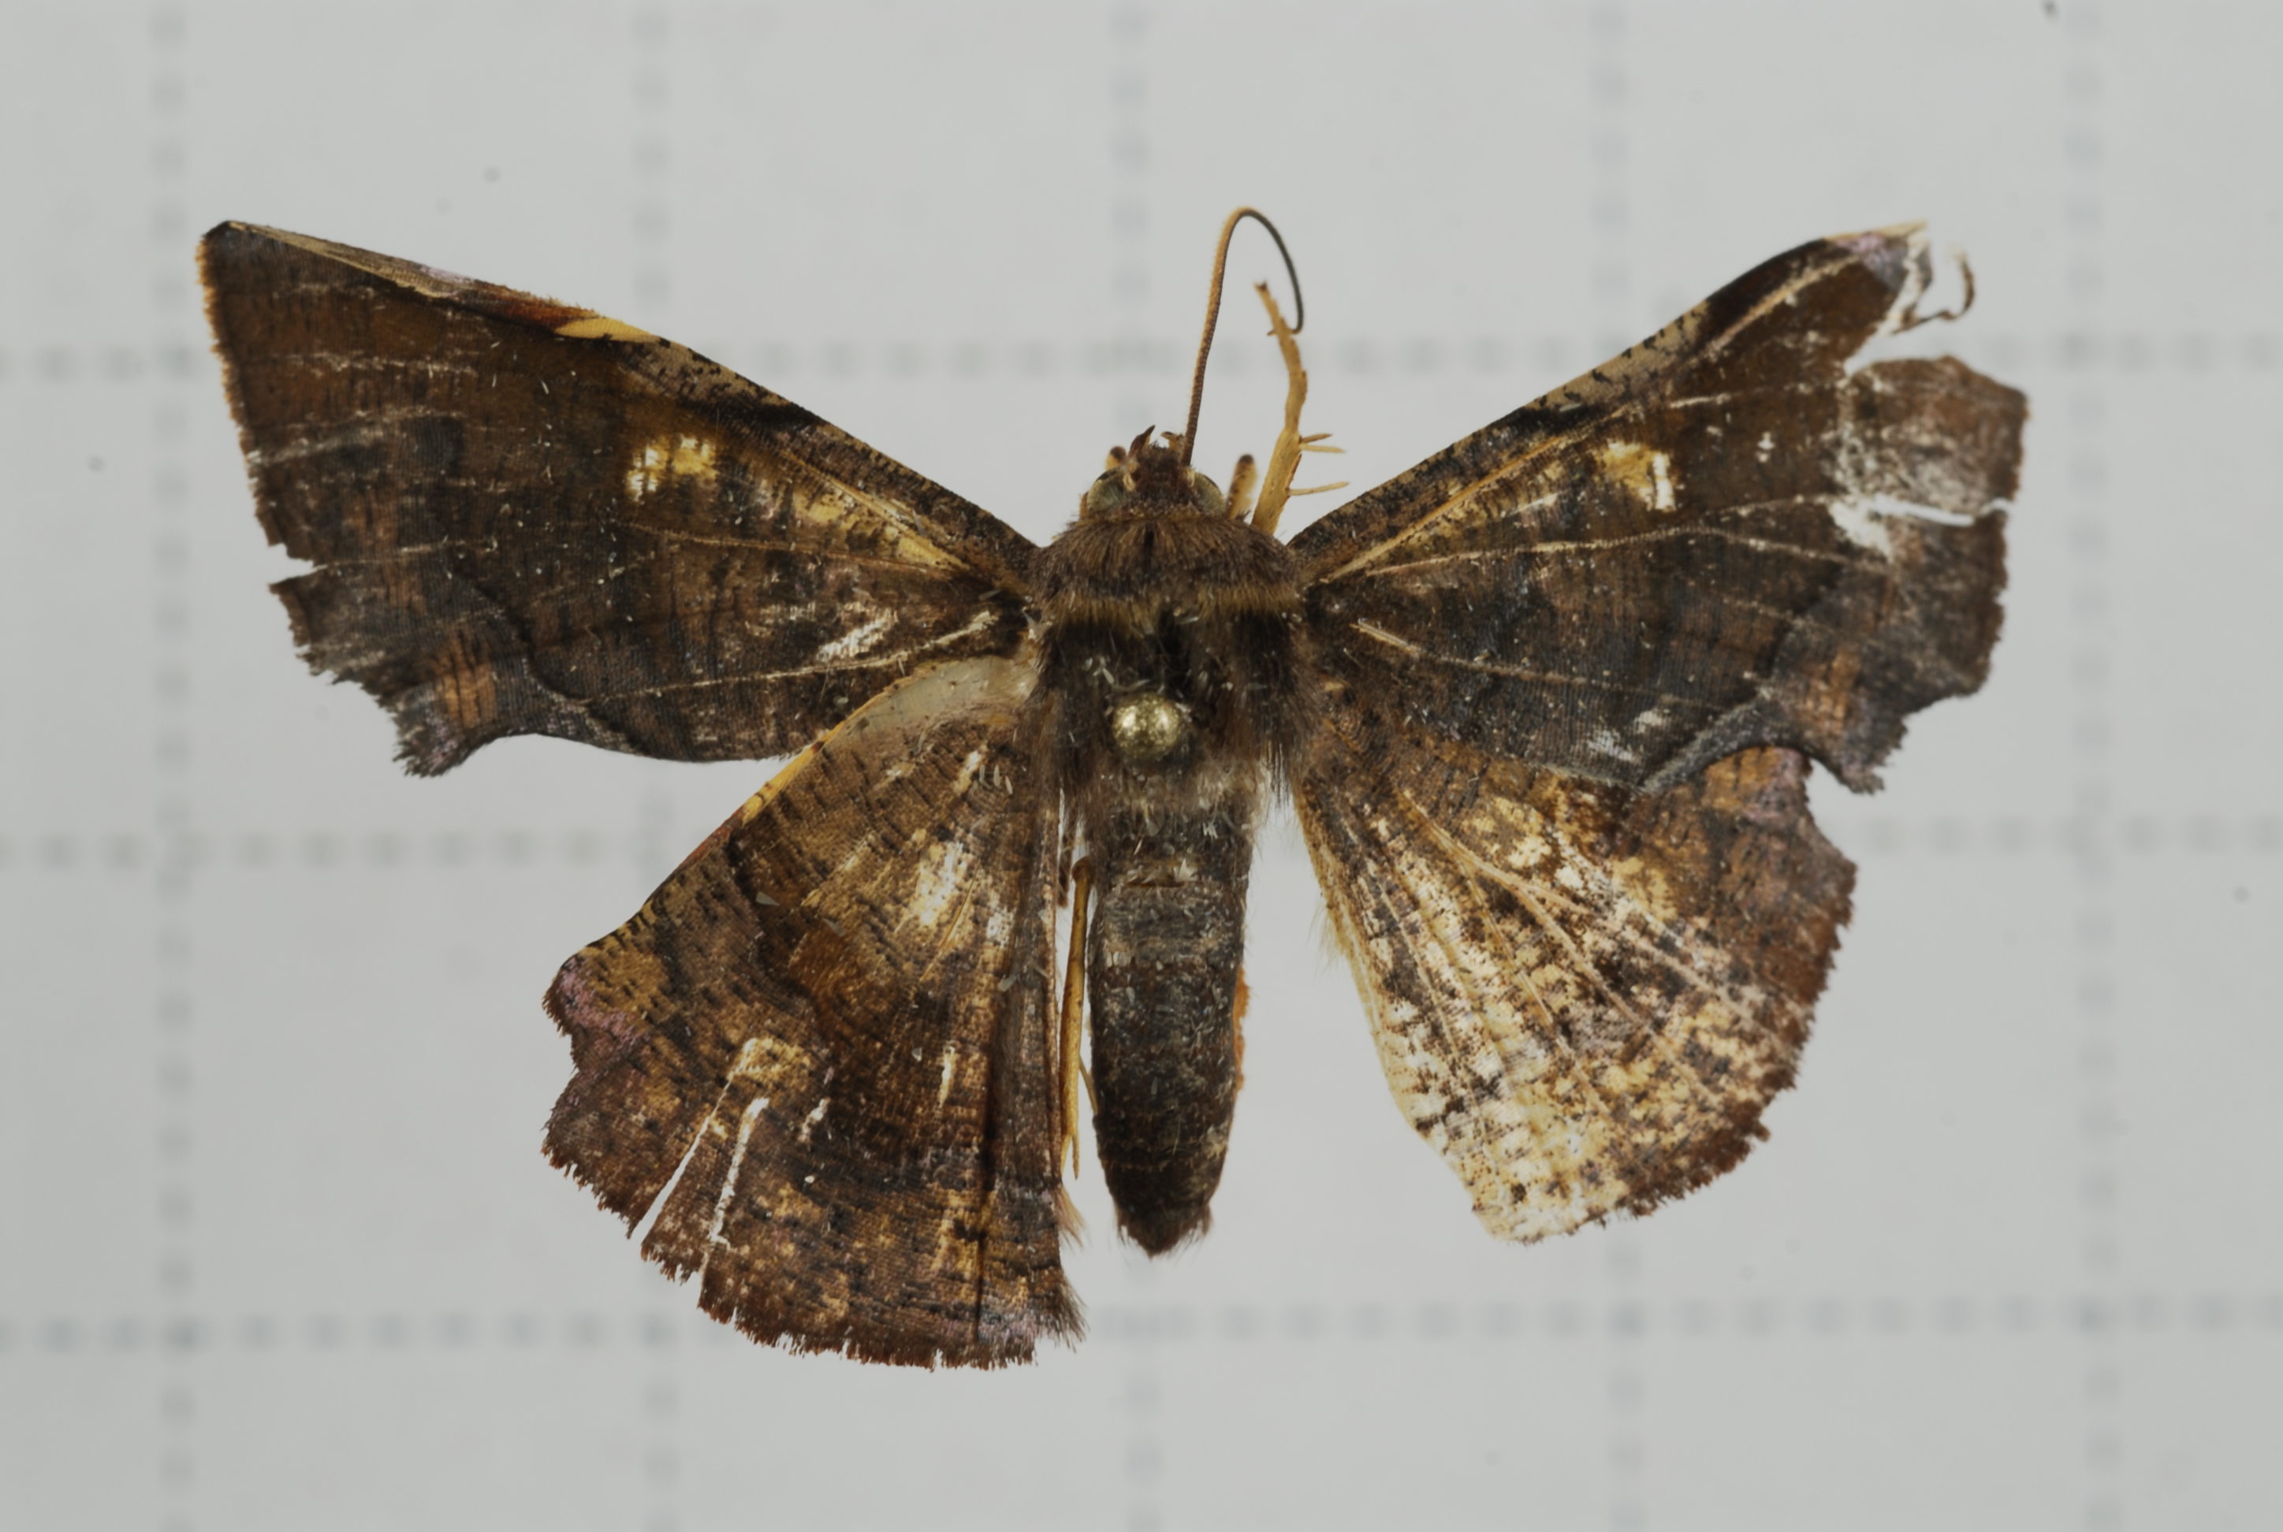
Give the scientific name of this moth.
Fascellina chromataria
